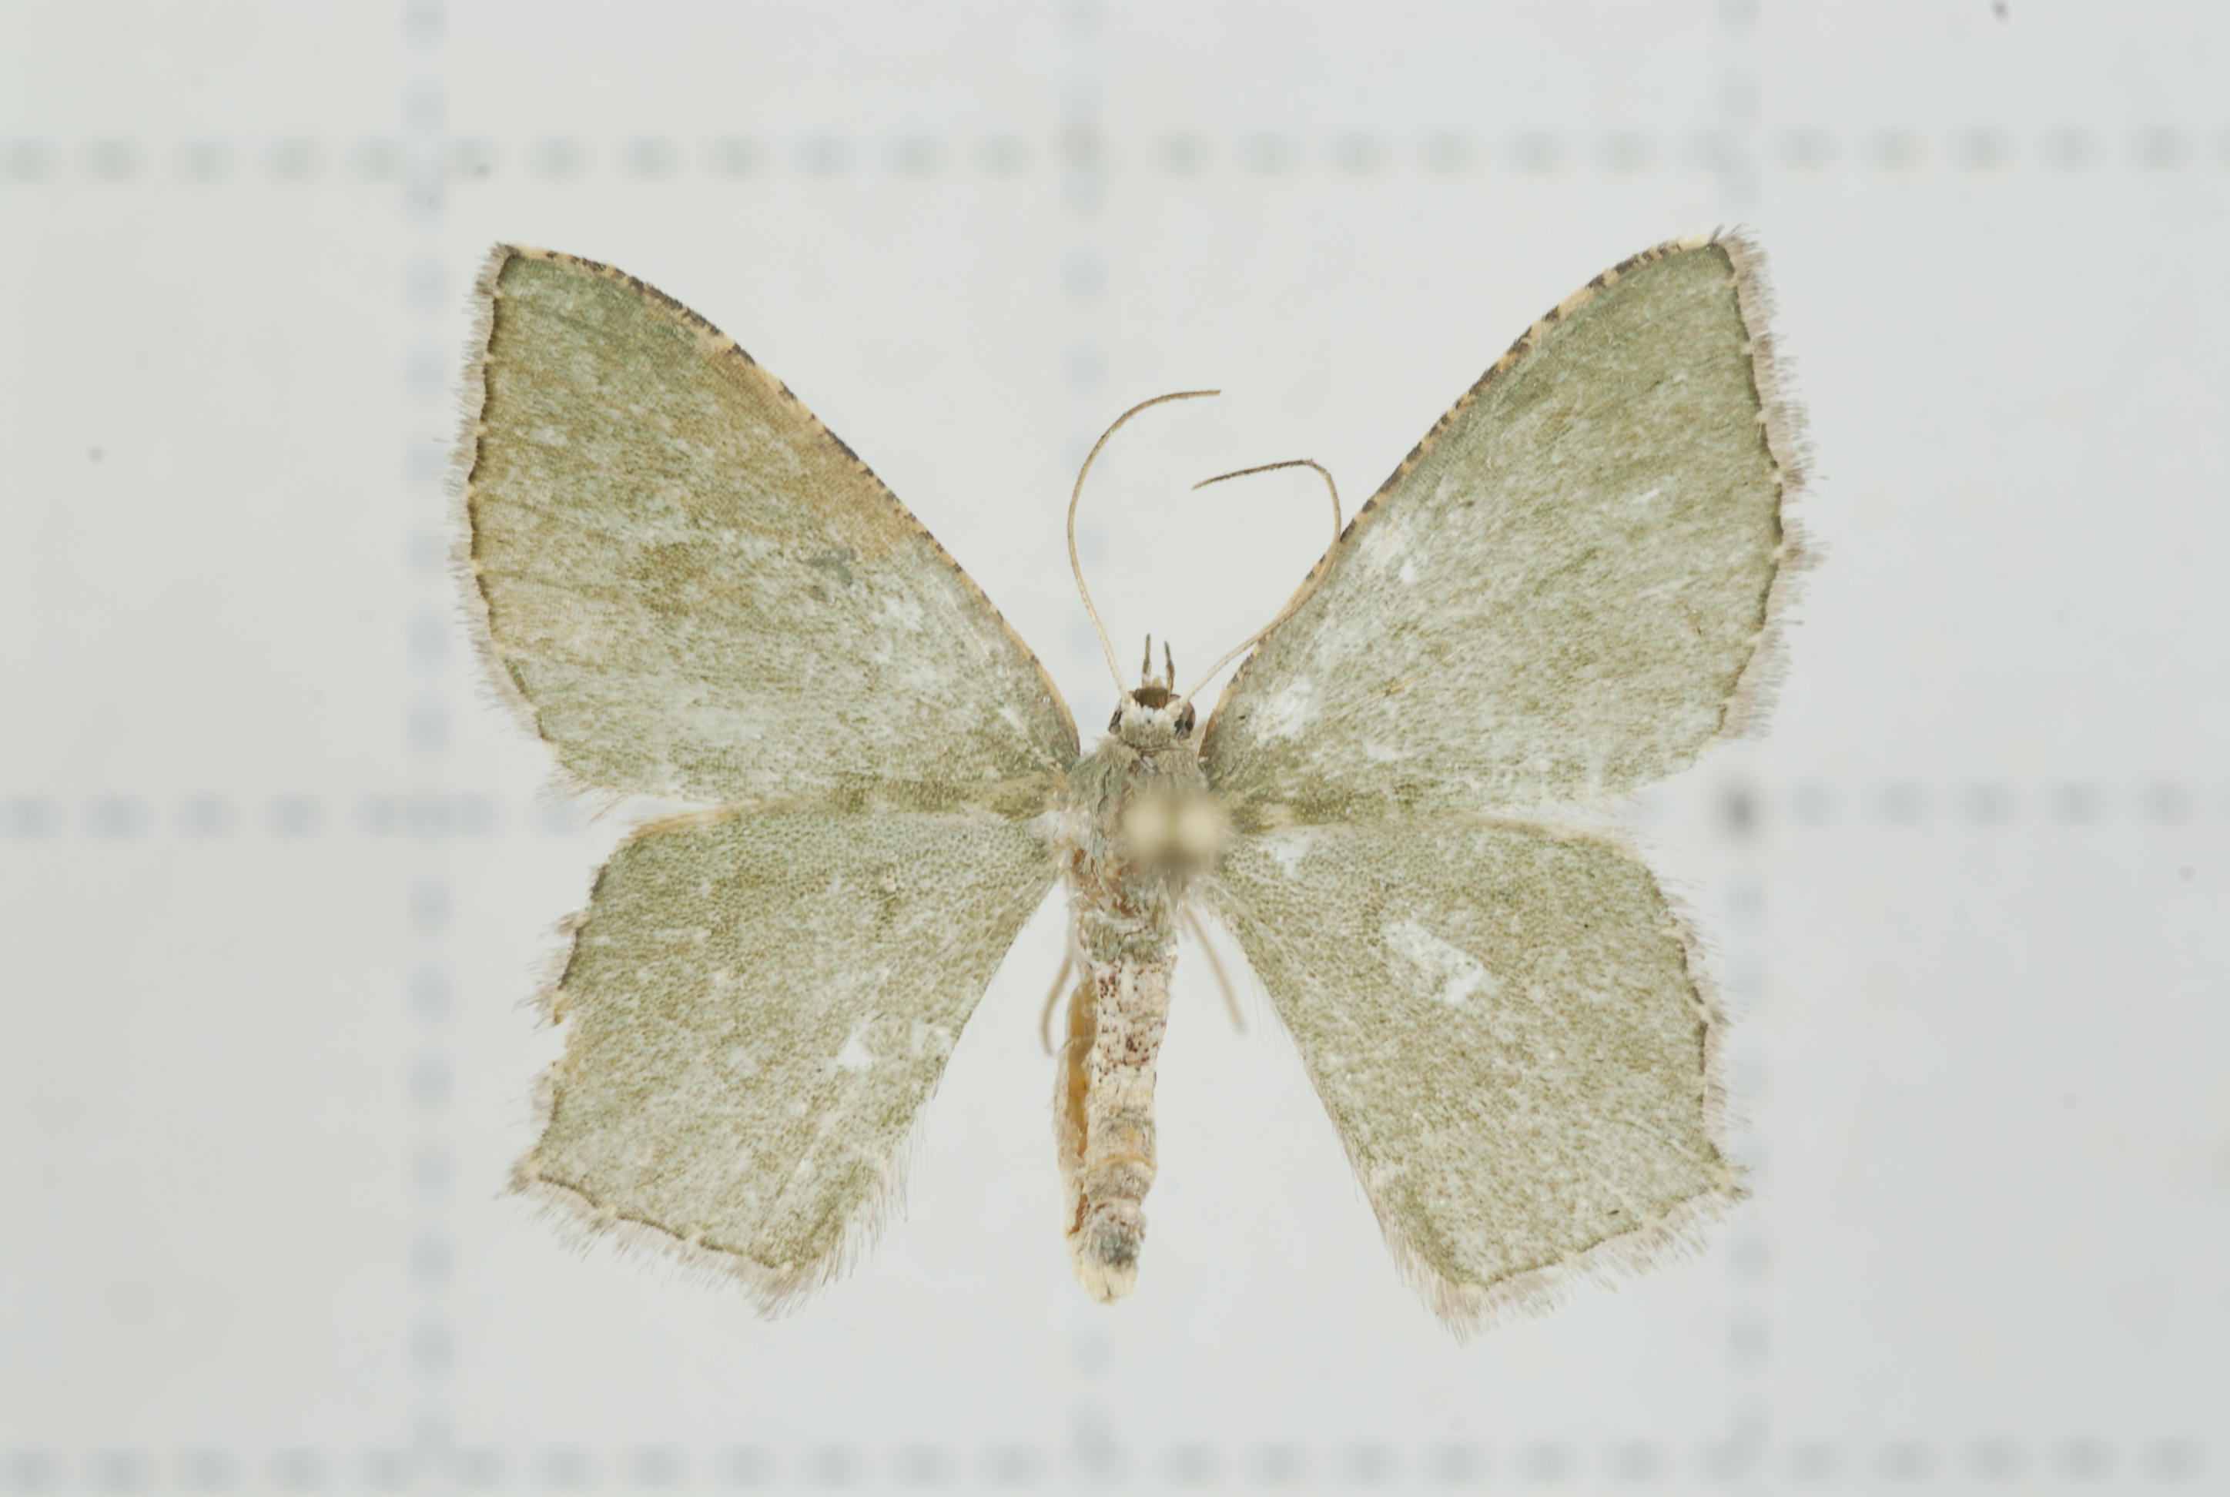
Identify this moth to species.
Hemithea pallidimunda
